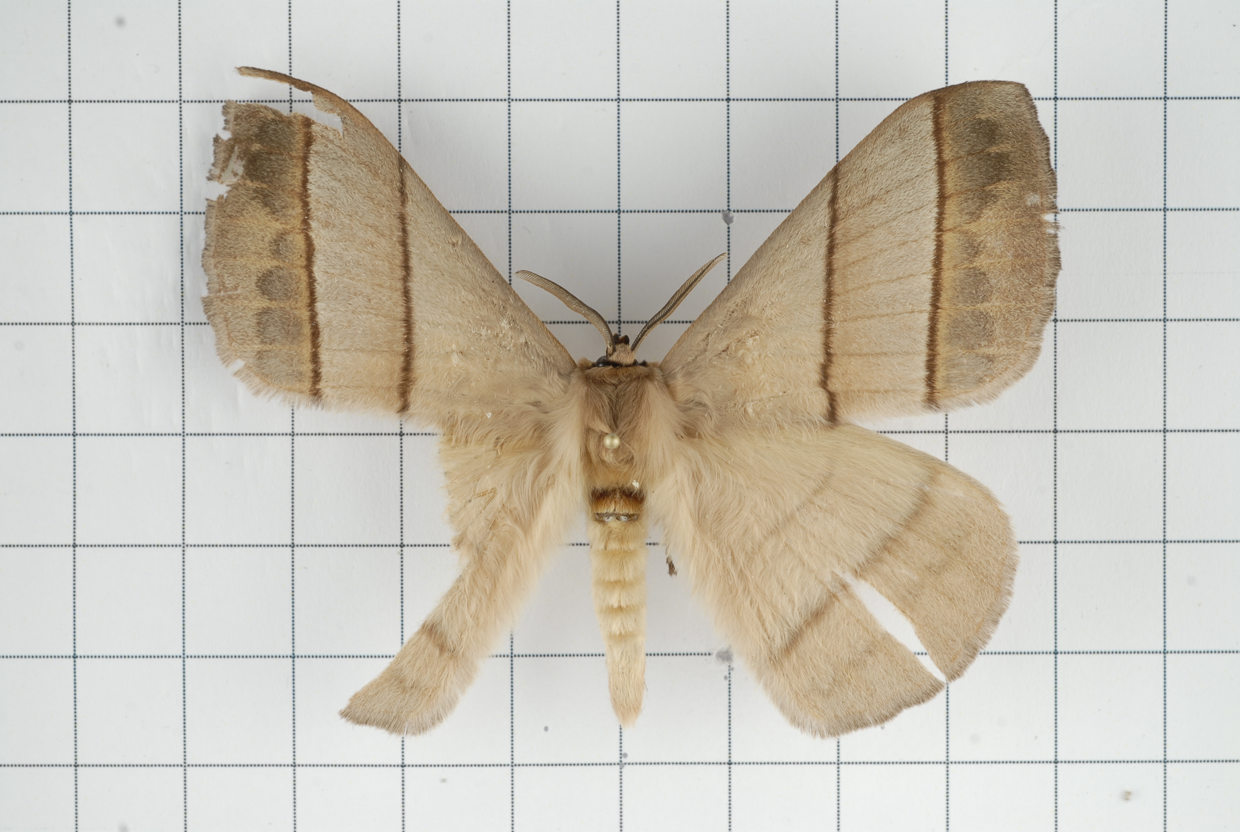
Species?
Palirisa cervina formosana
